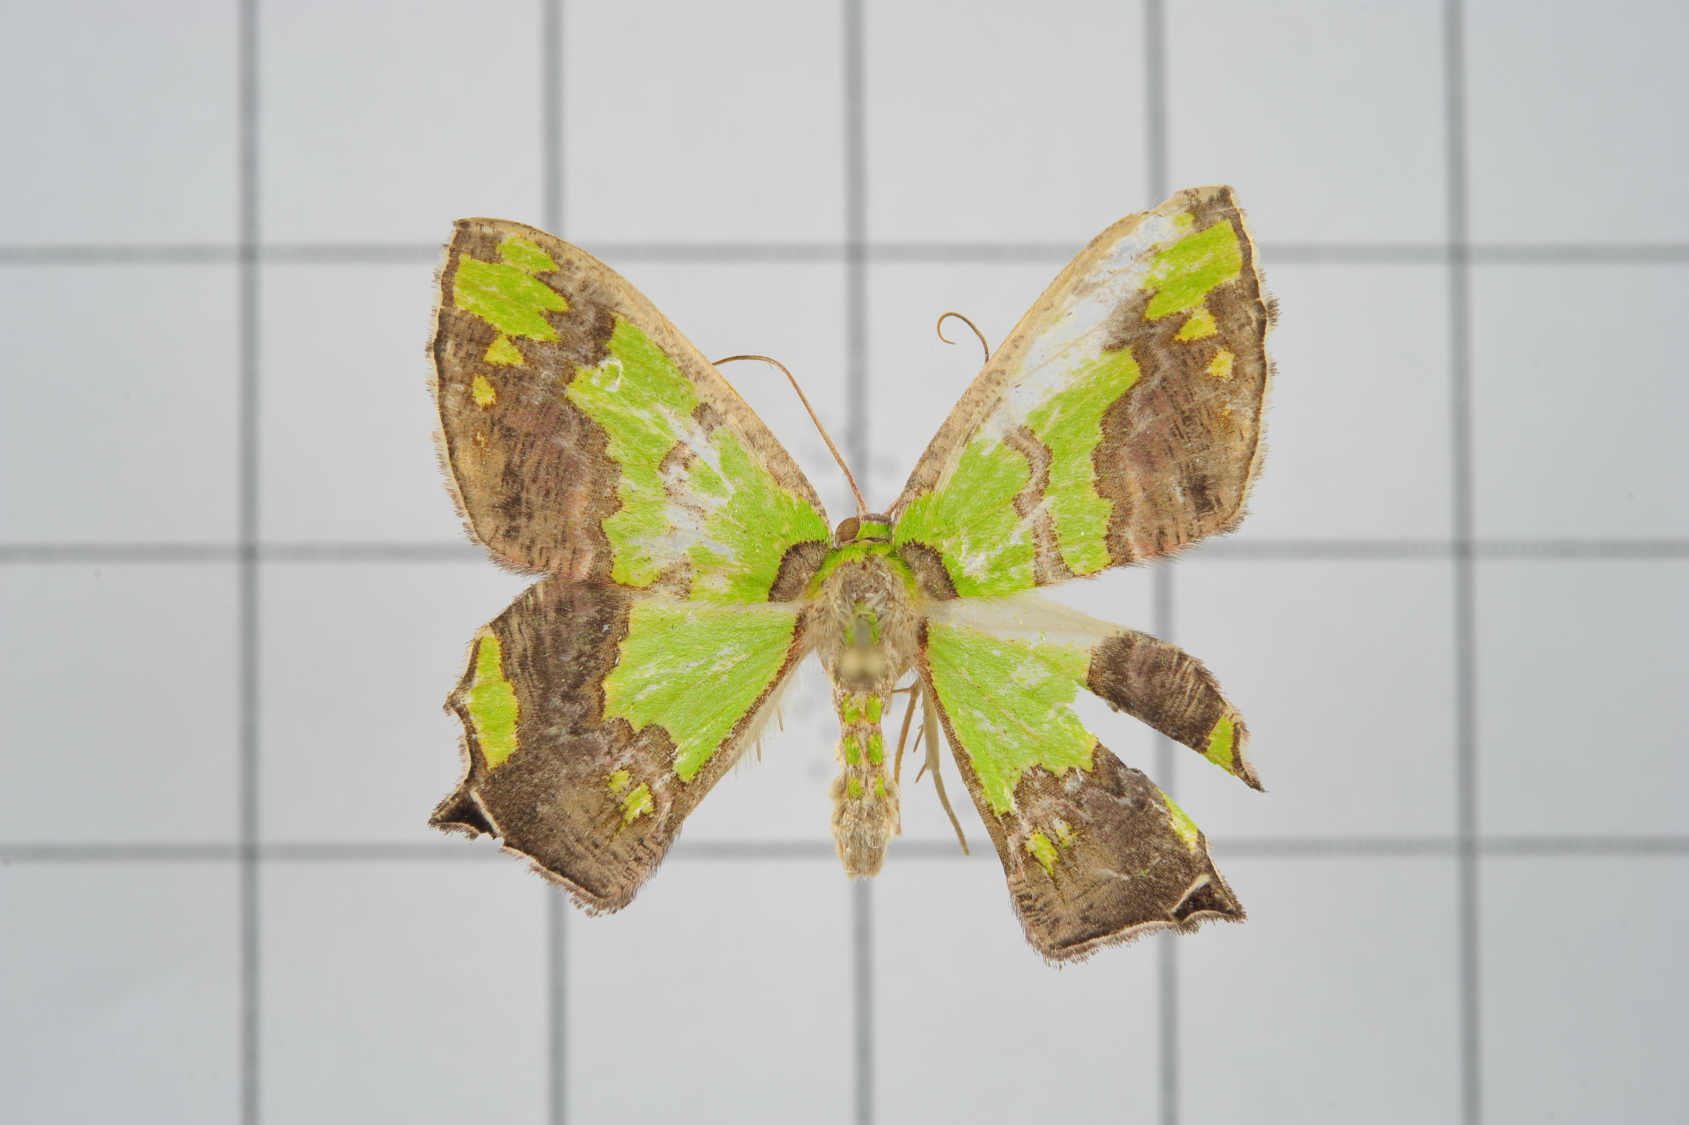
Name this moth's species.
Agathia hemithearia
